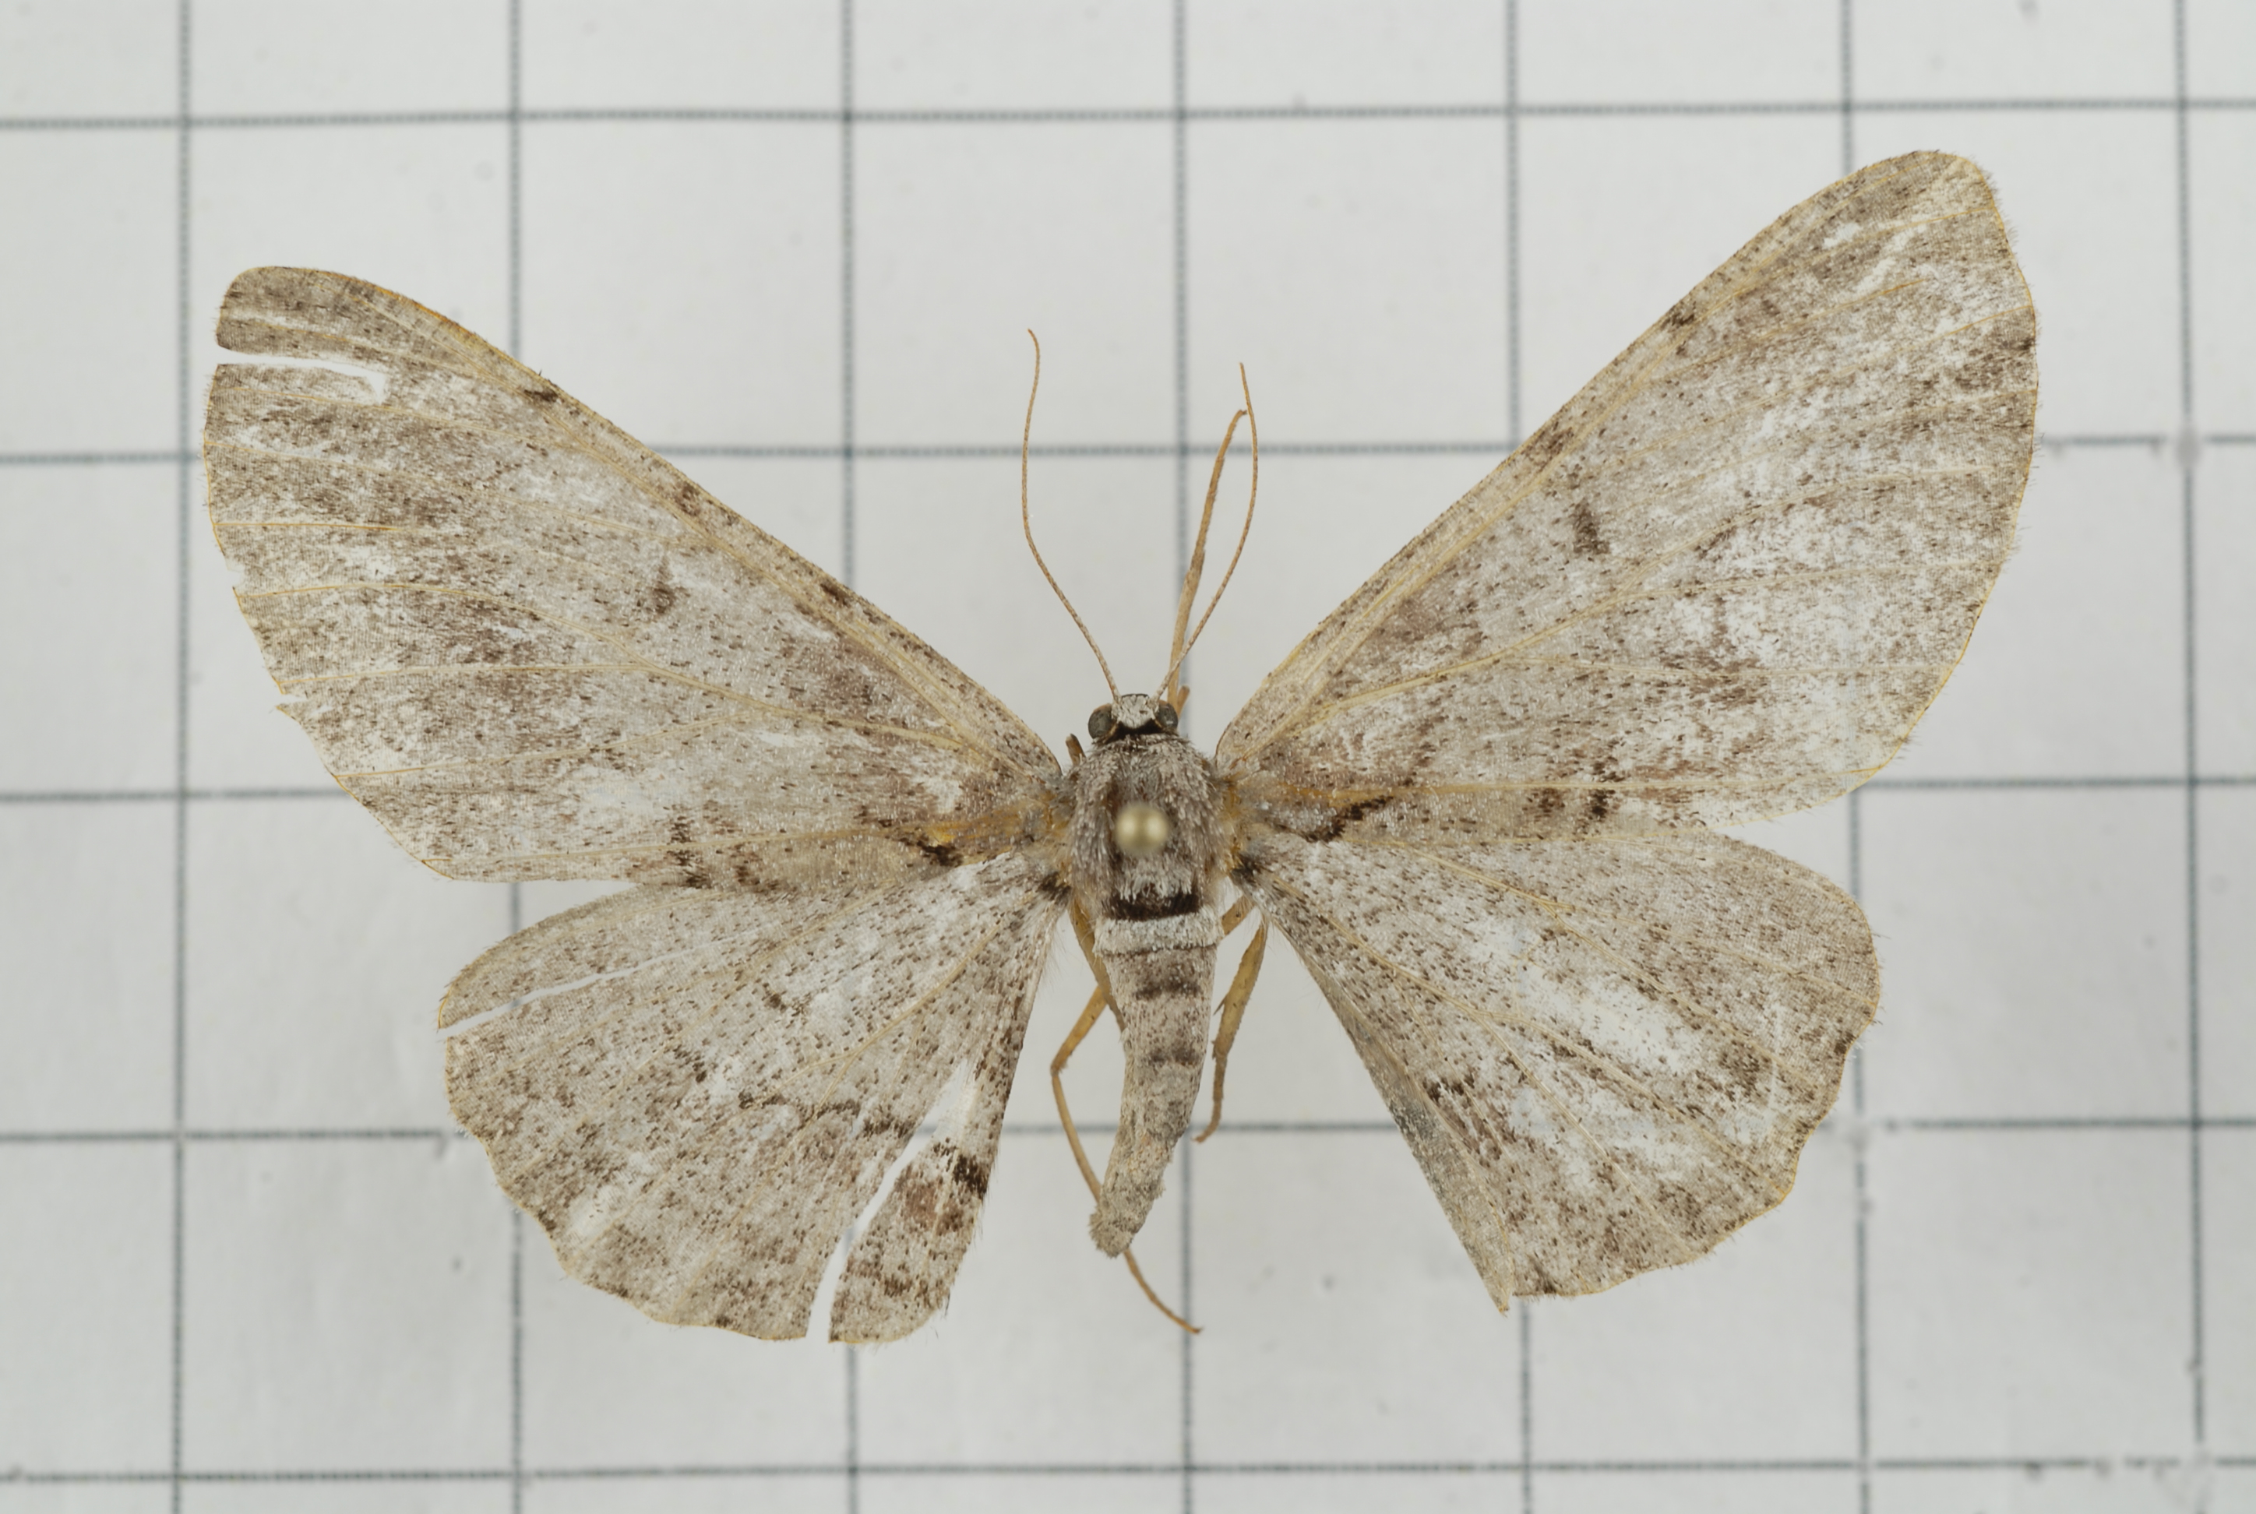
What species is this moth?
Hypomecis obliquisigna
